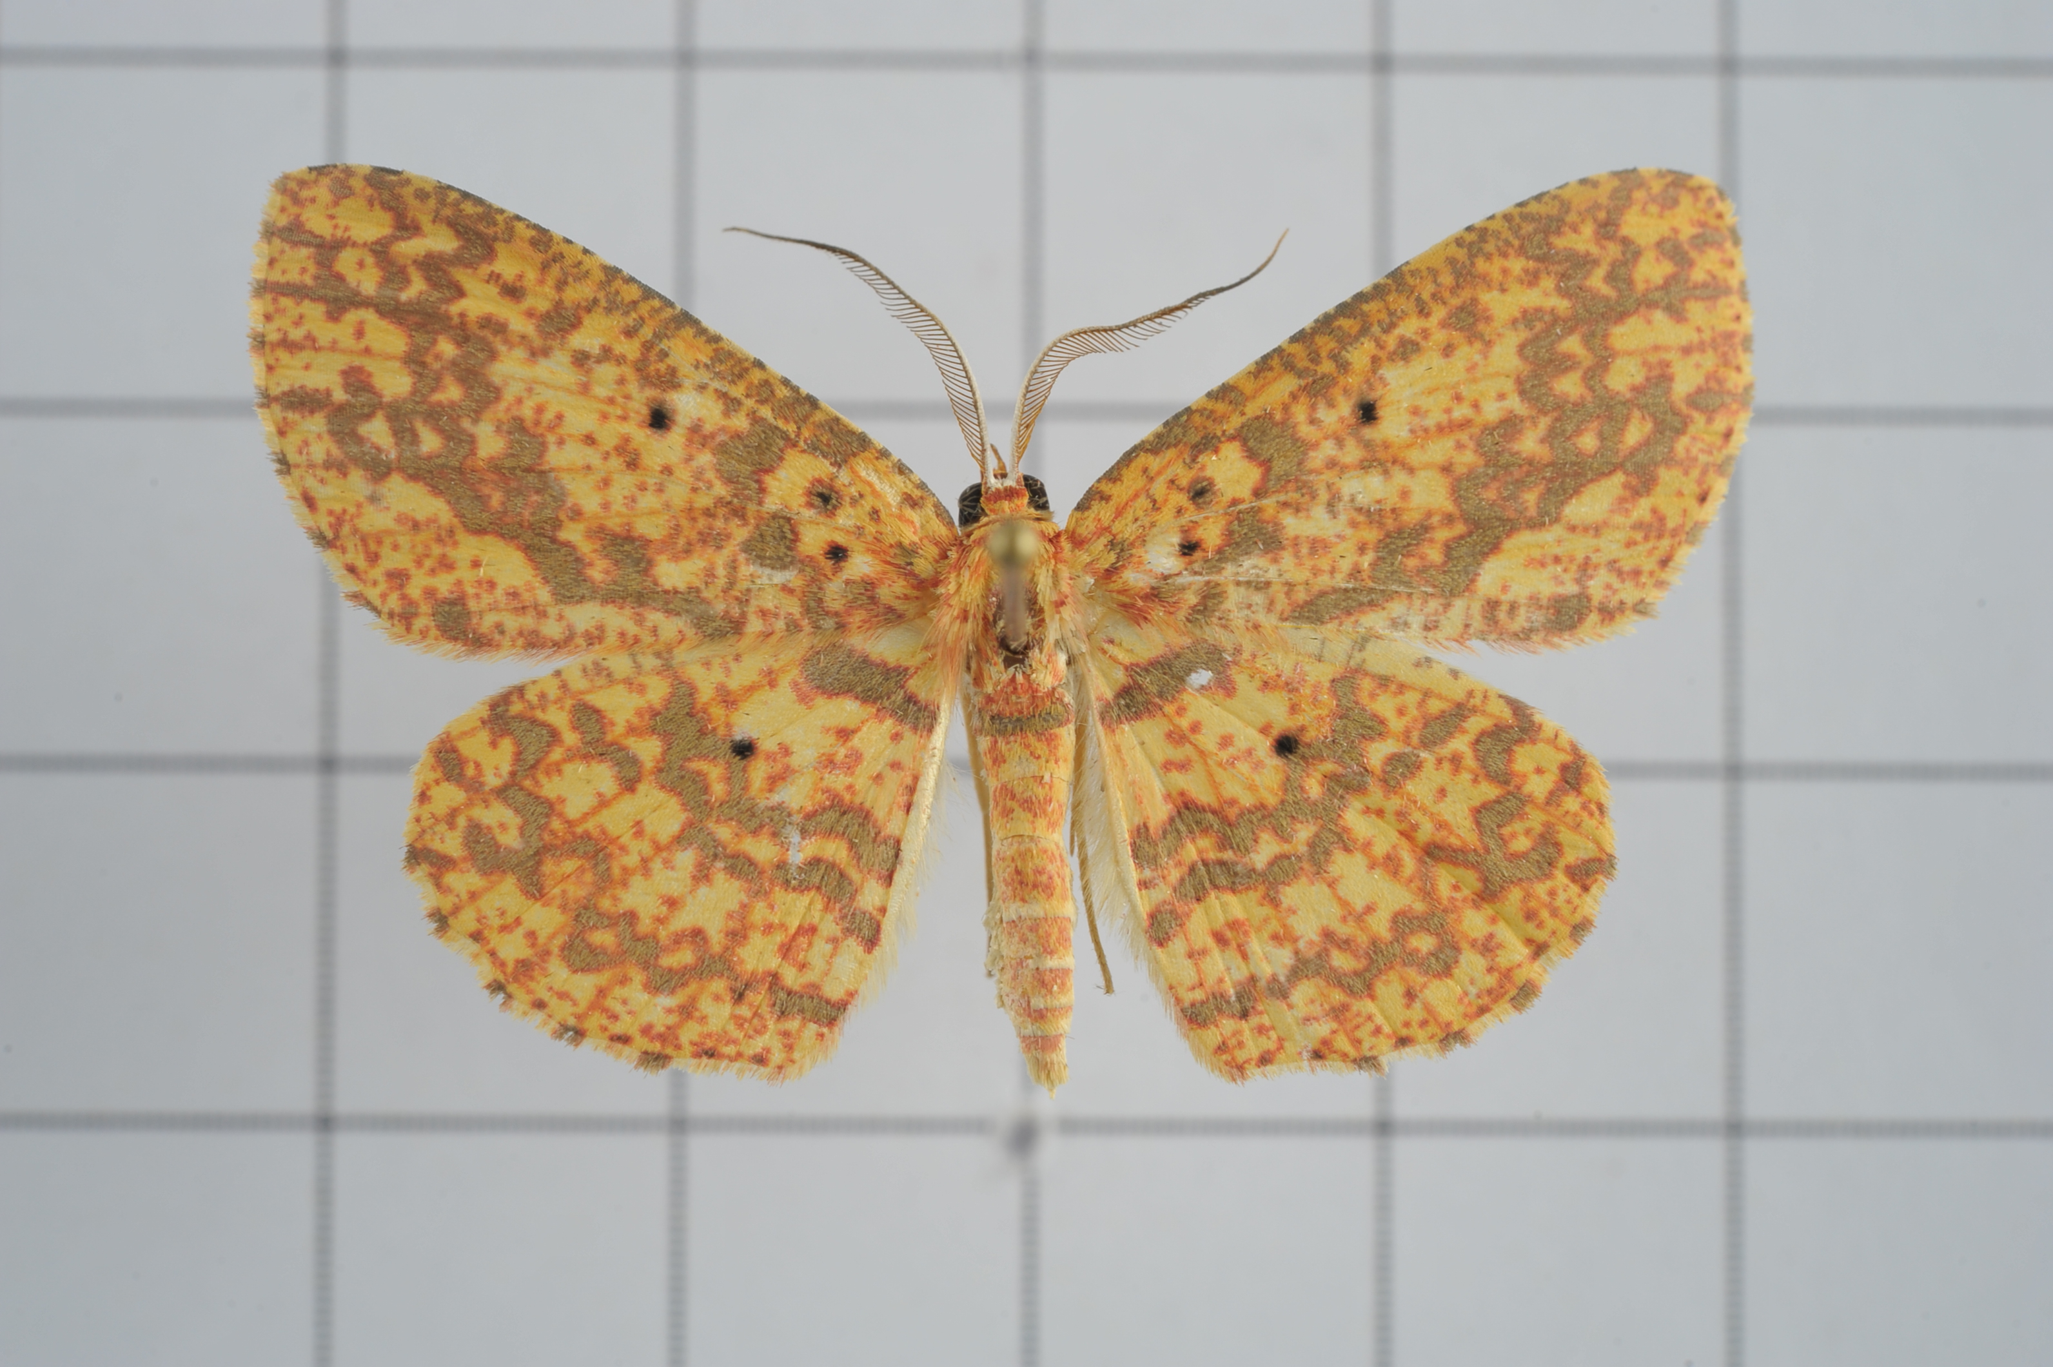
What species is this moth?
Borbacha pardaria
